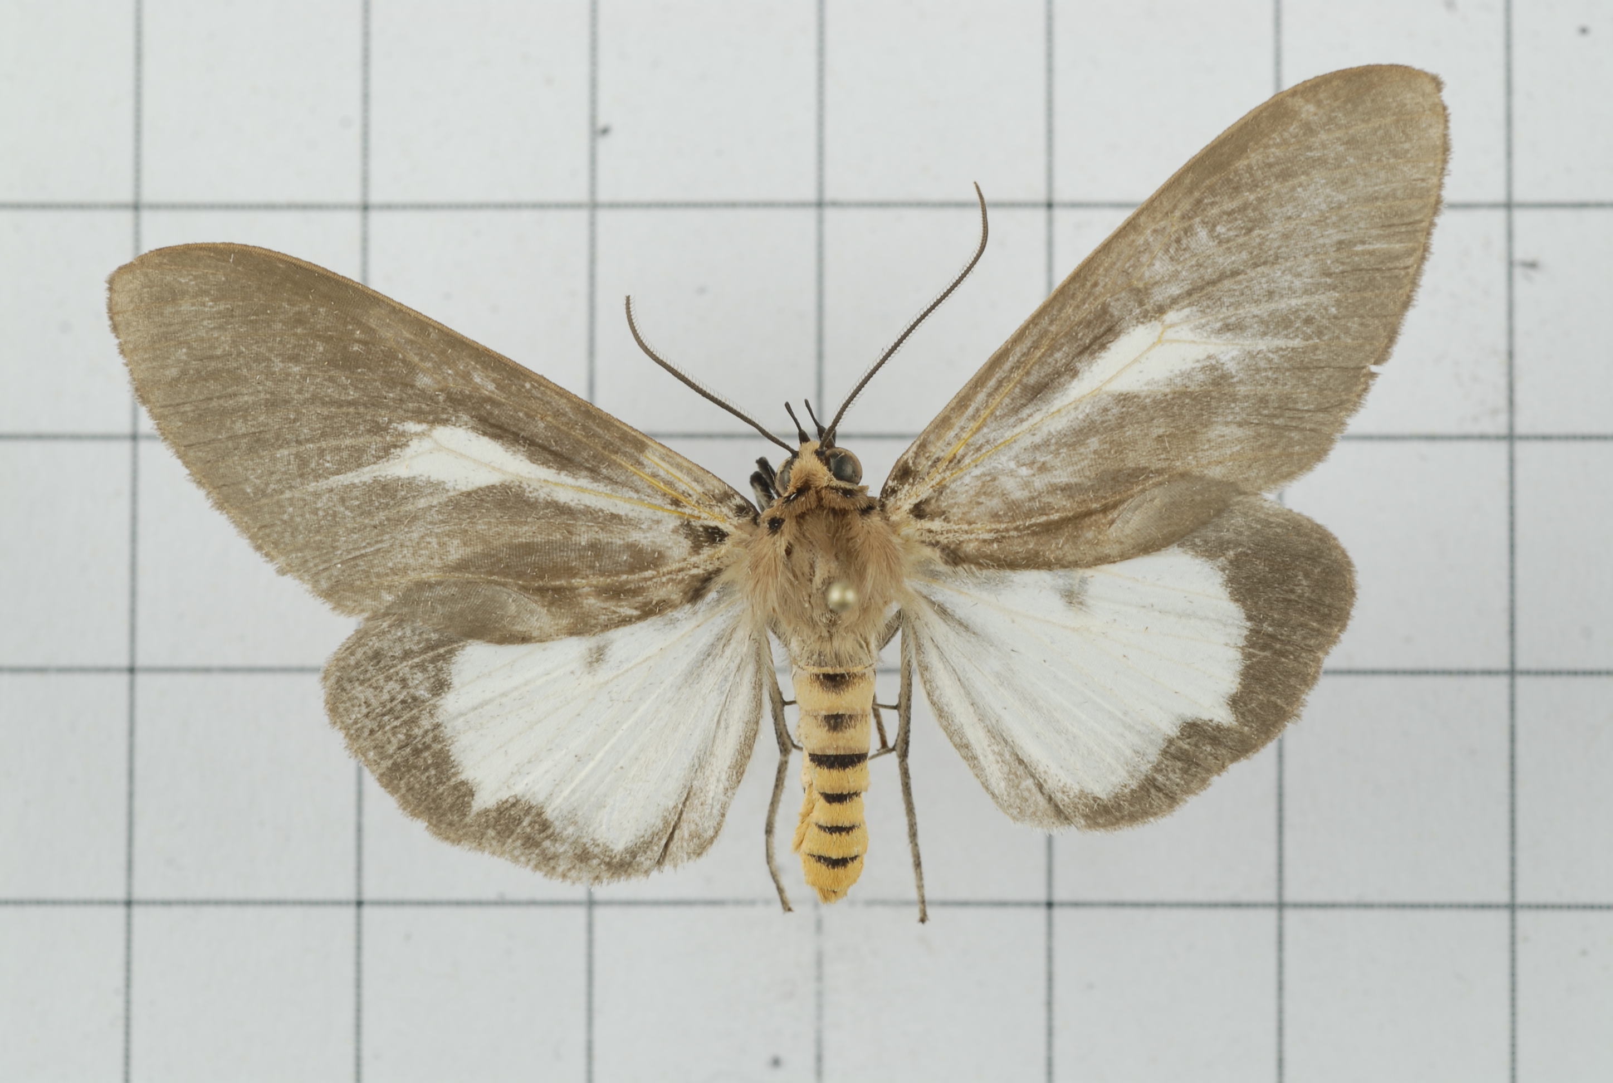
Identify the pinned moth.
Asota heliconia zebrina
